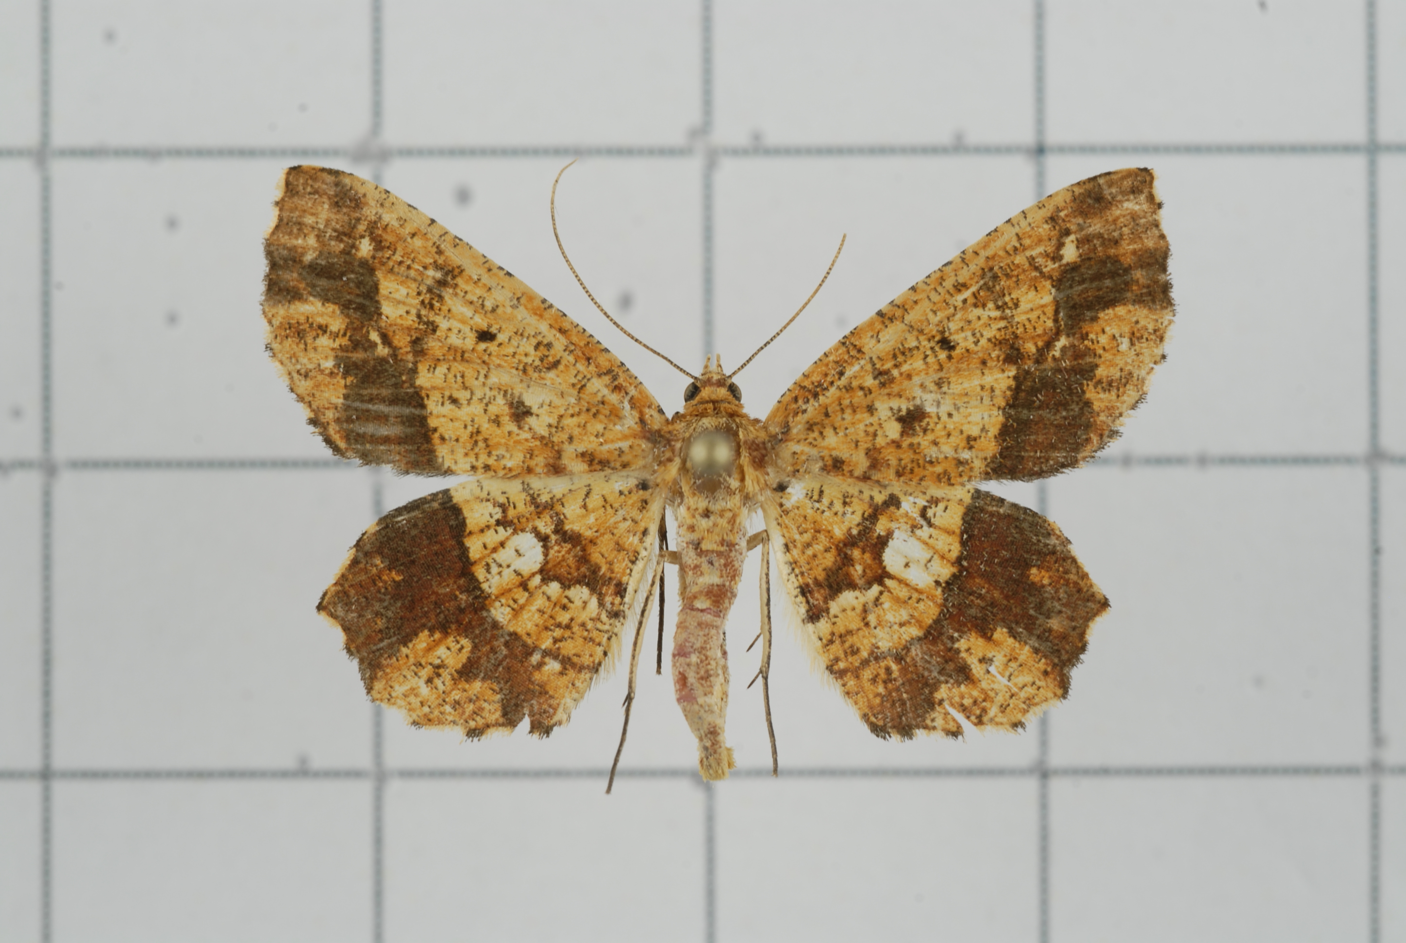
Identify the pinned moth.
Entomopteryx combusta combusta
